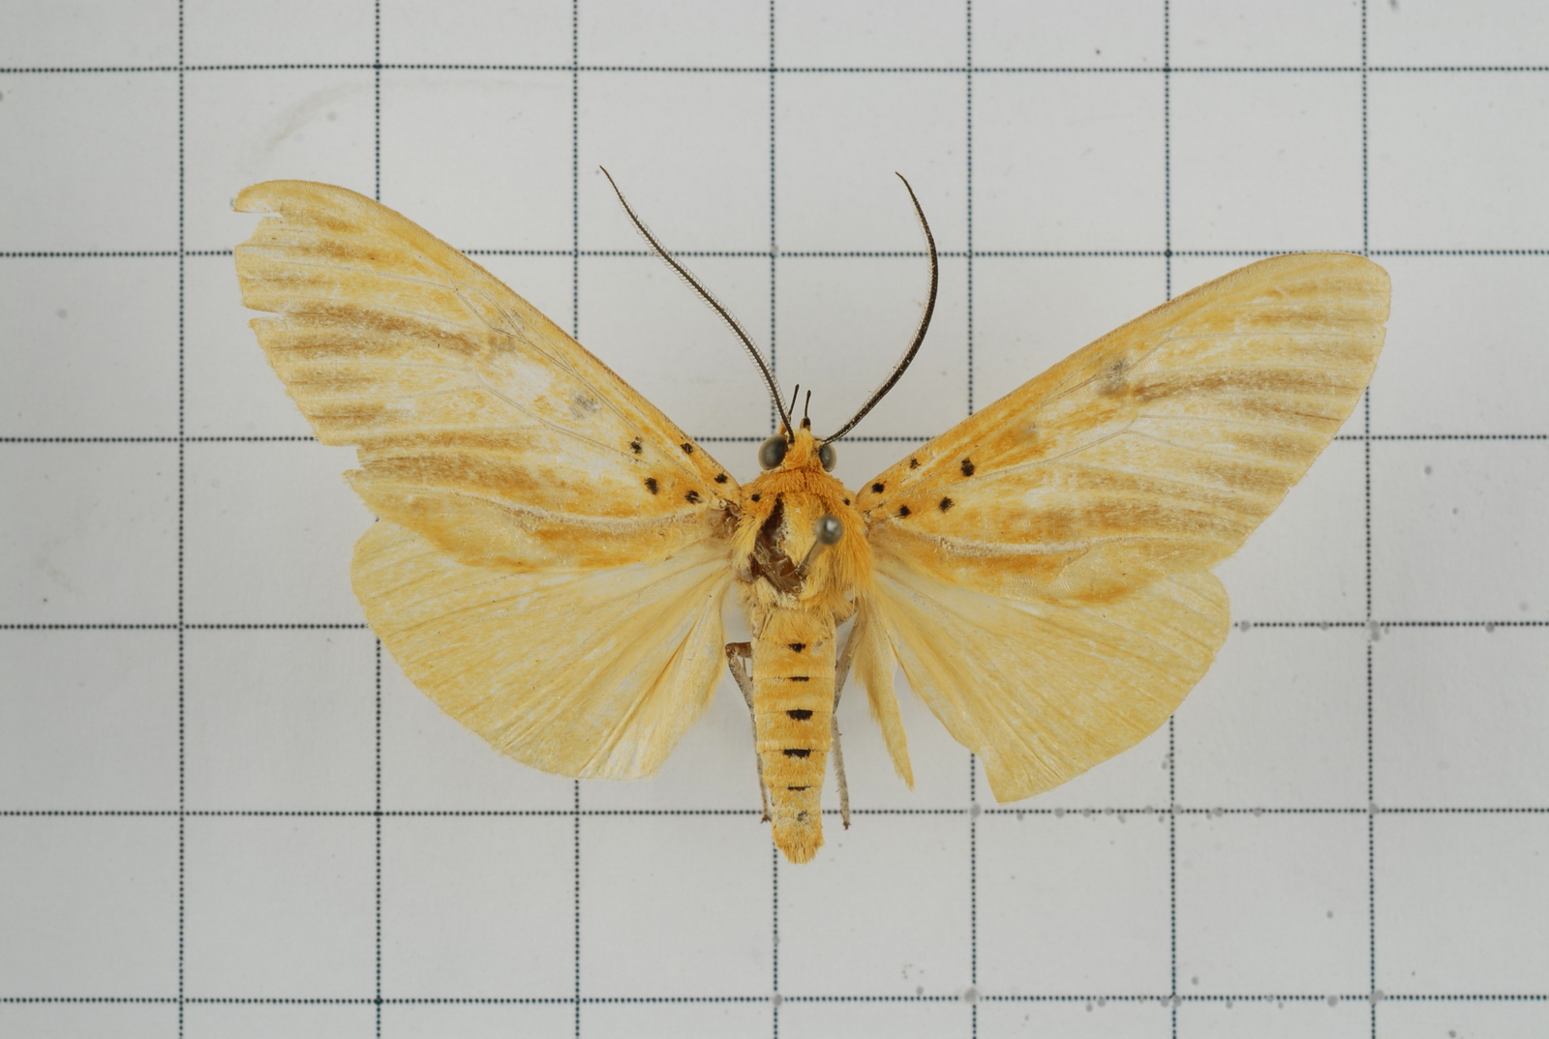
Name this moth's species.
Asota egens confinis
